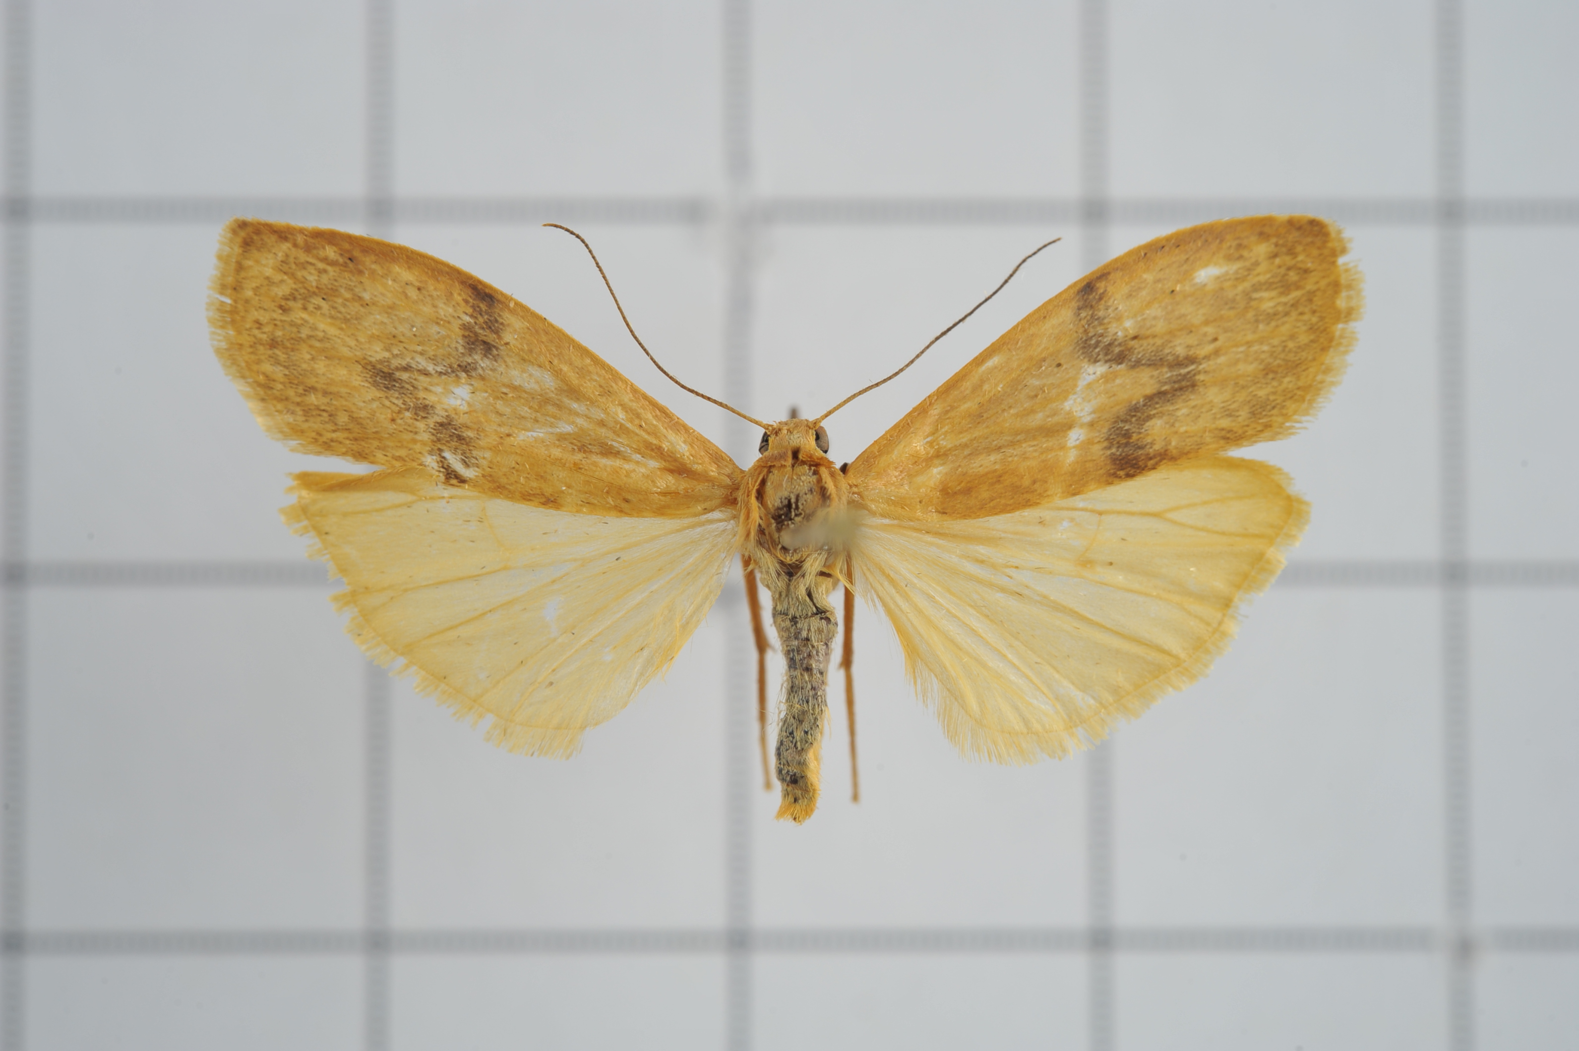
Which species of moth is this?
Teuloma tainebula
